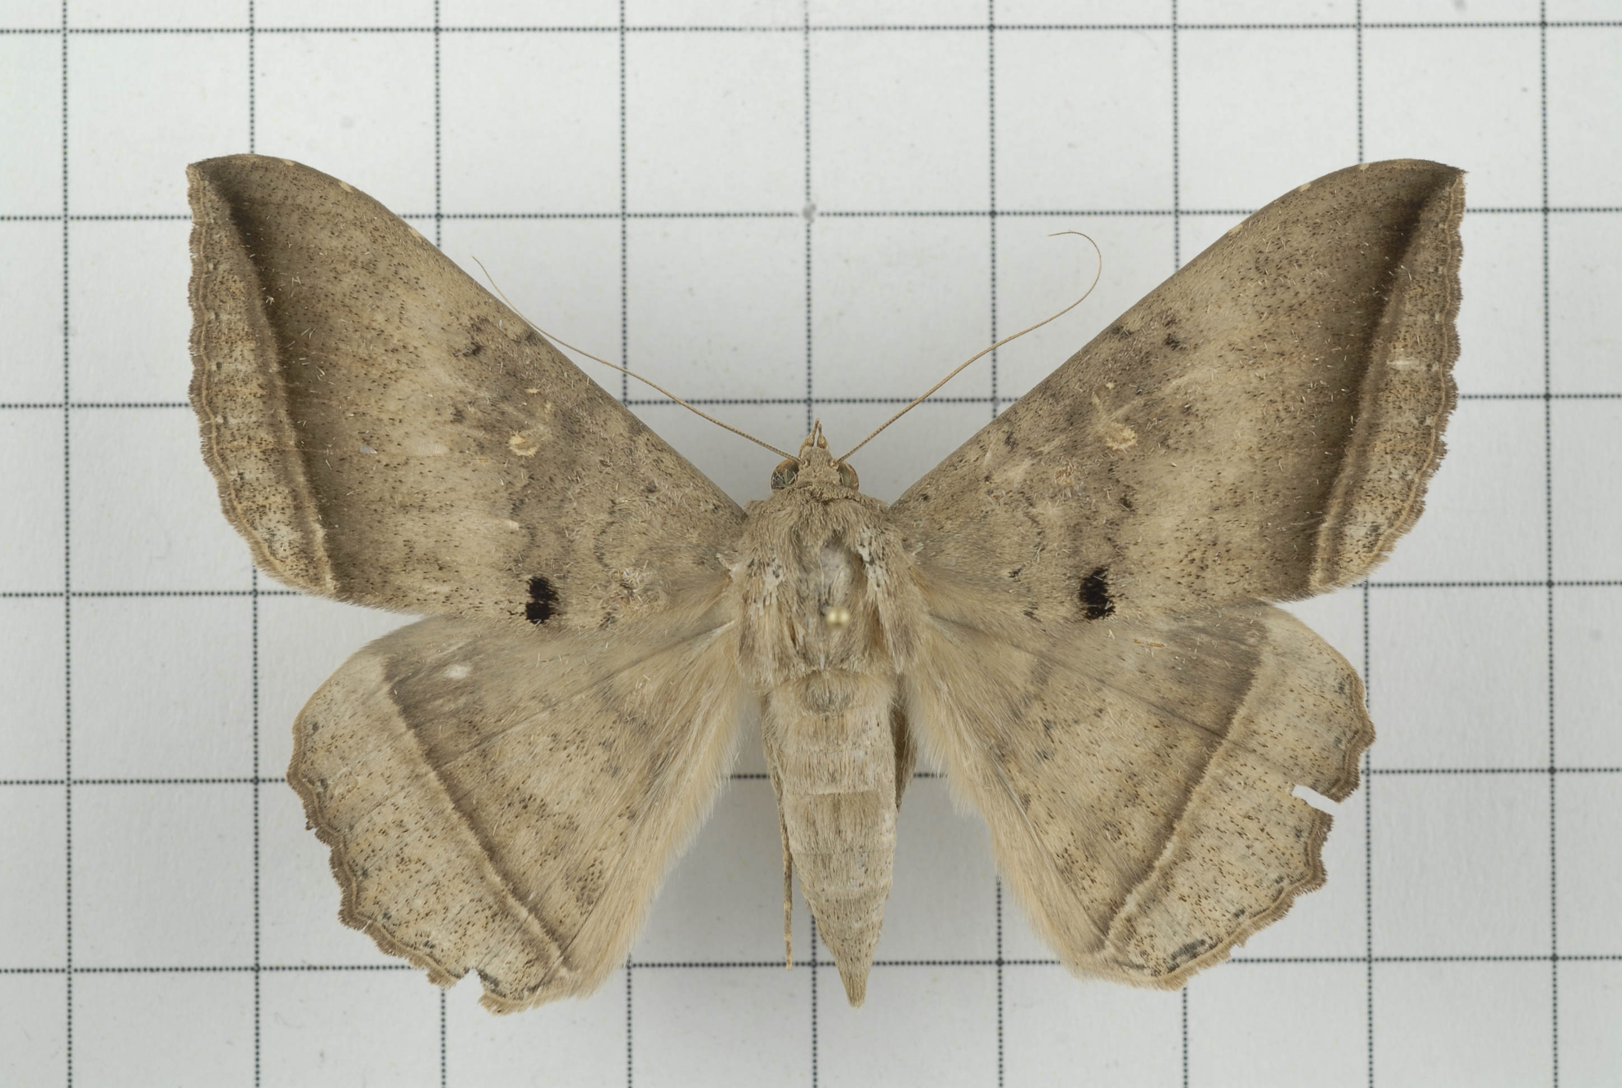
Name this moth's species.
Hulodes caranea
